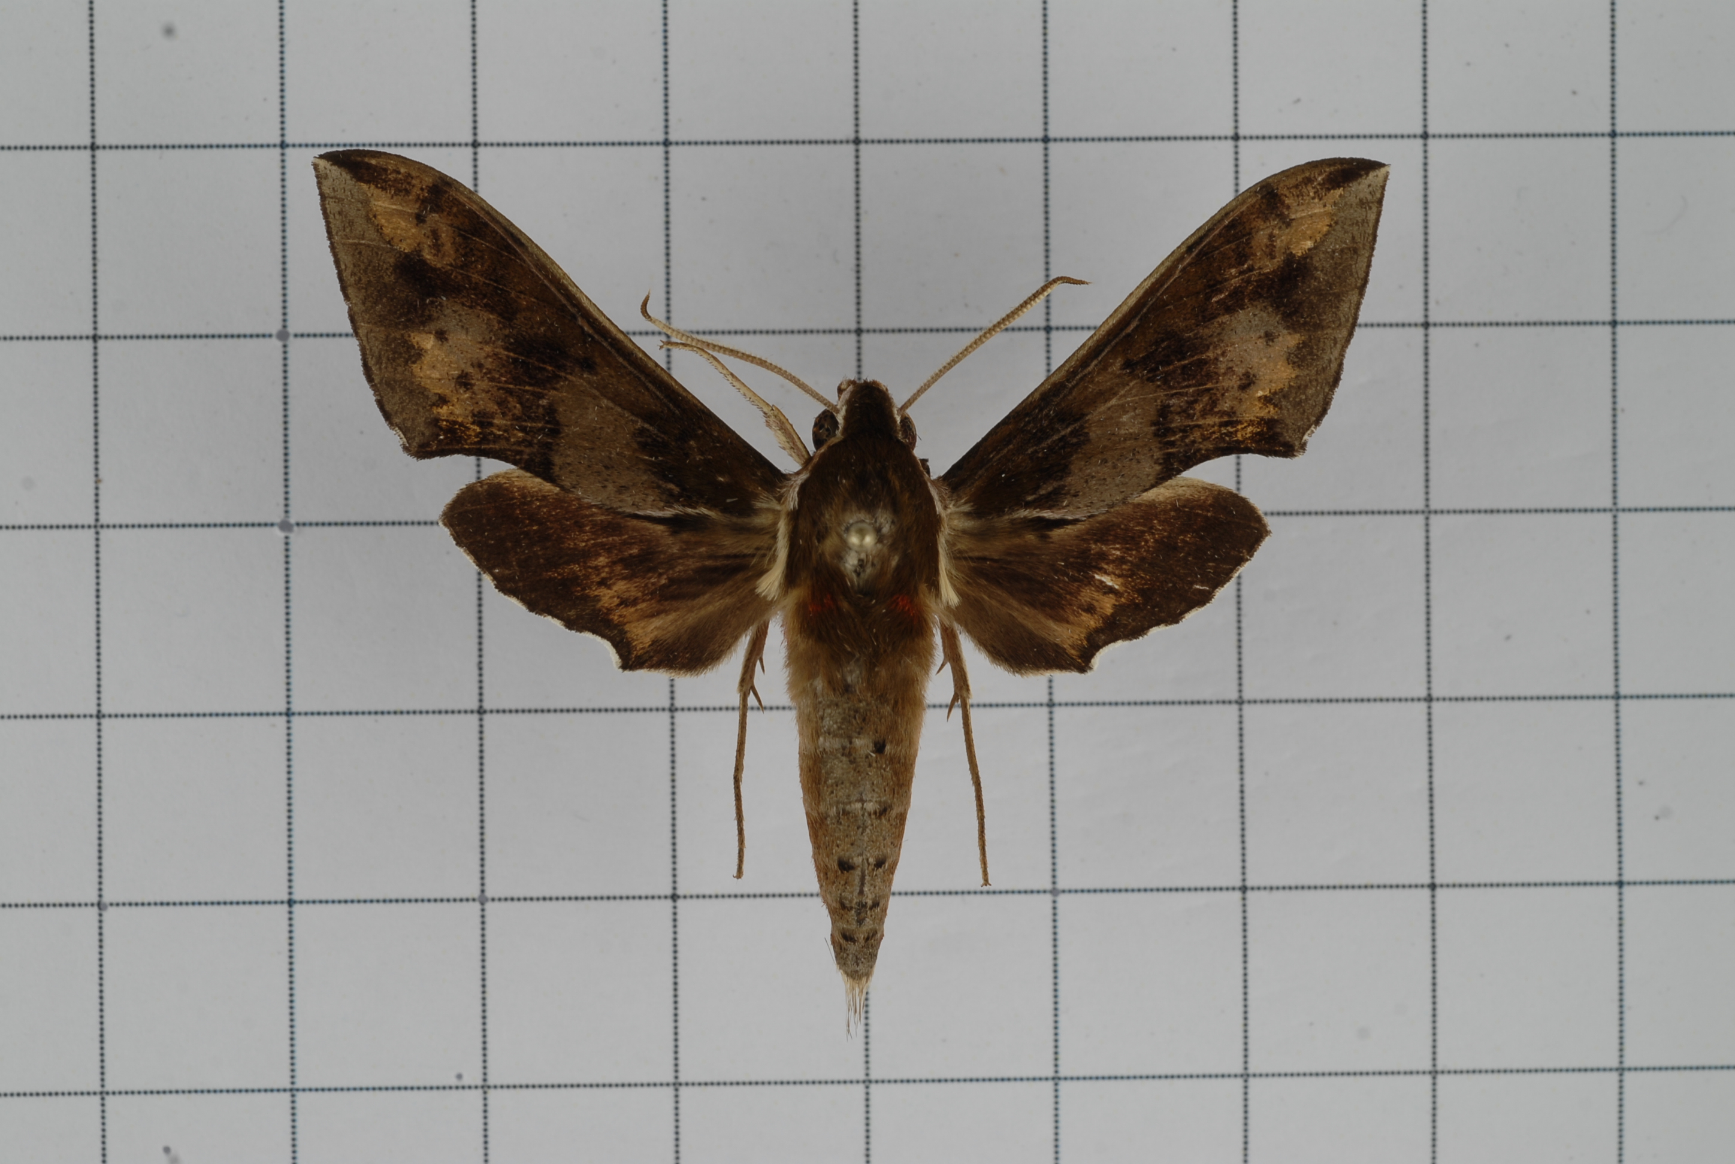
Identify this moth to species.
Rhagastis binoculata
